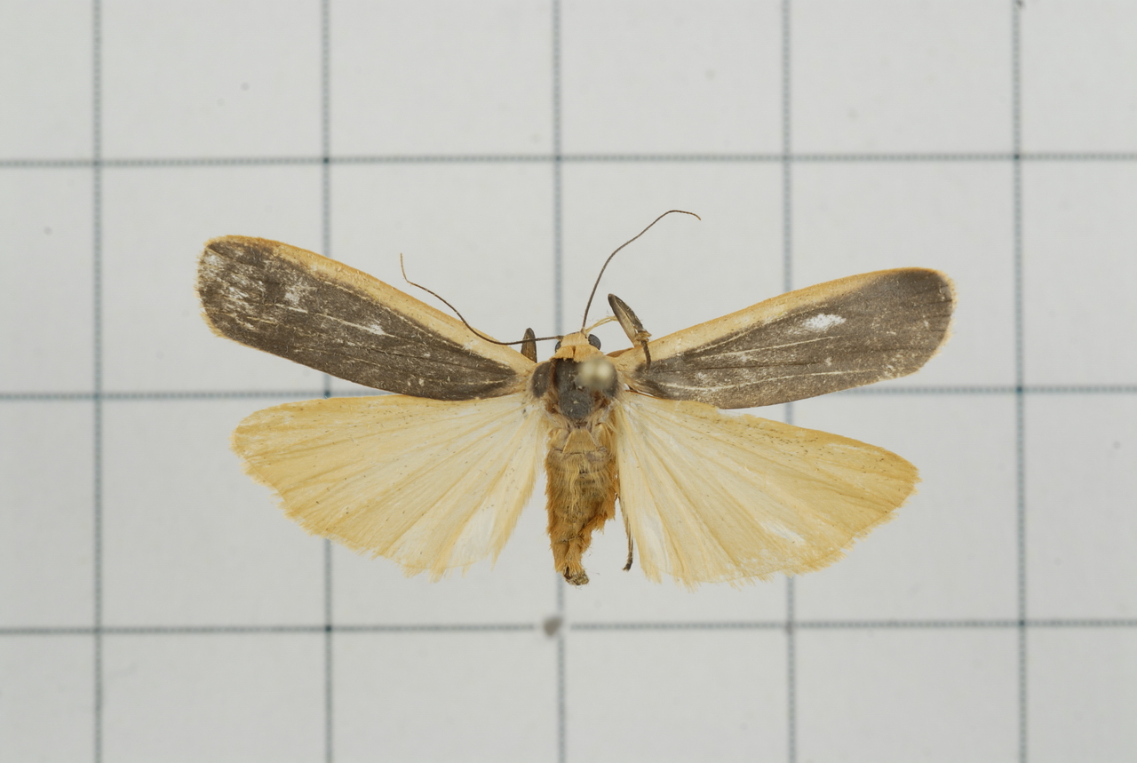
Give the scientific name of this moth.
Brunia antica
